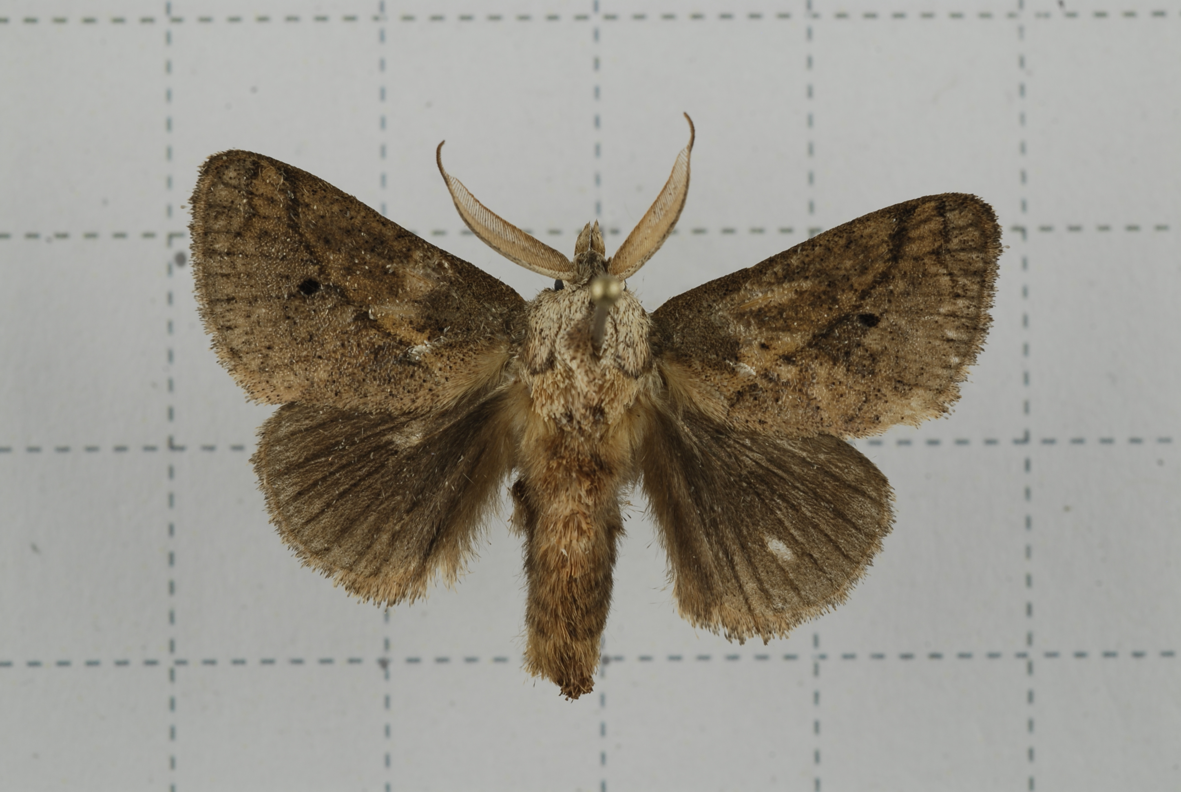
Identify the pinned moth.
Thosea sinensis
